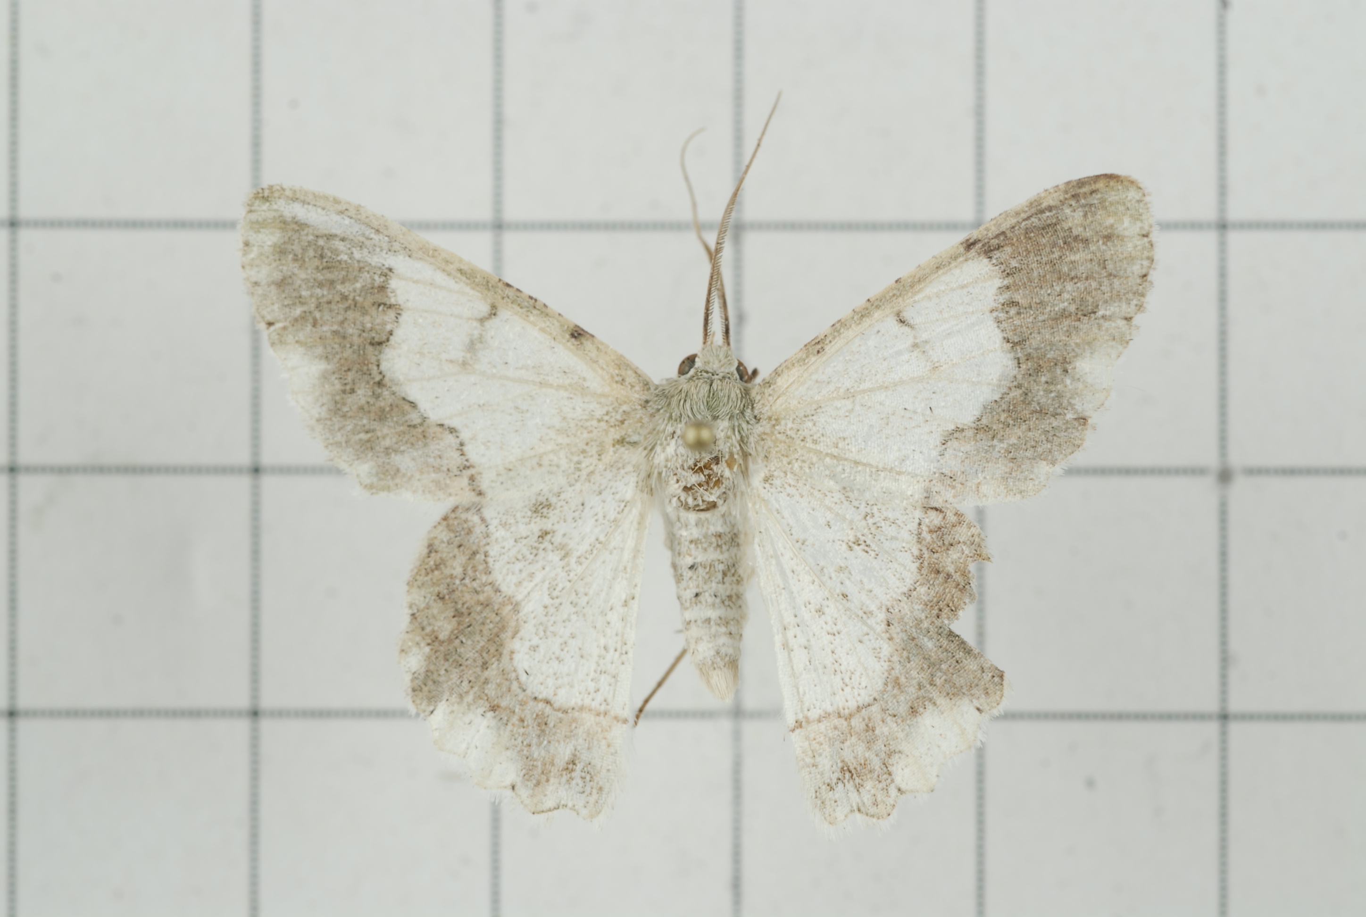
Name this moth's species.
Pingasa ruginaria pacifica
